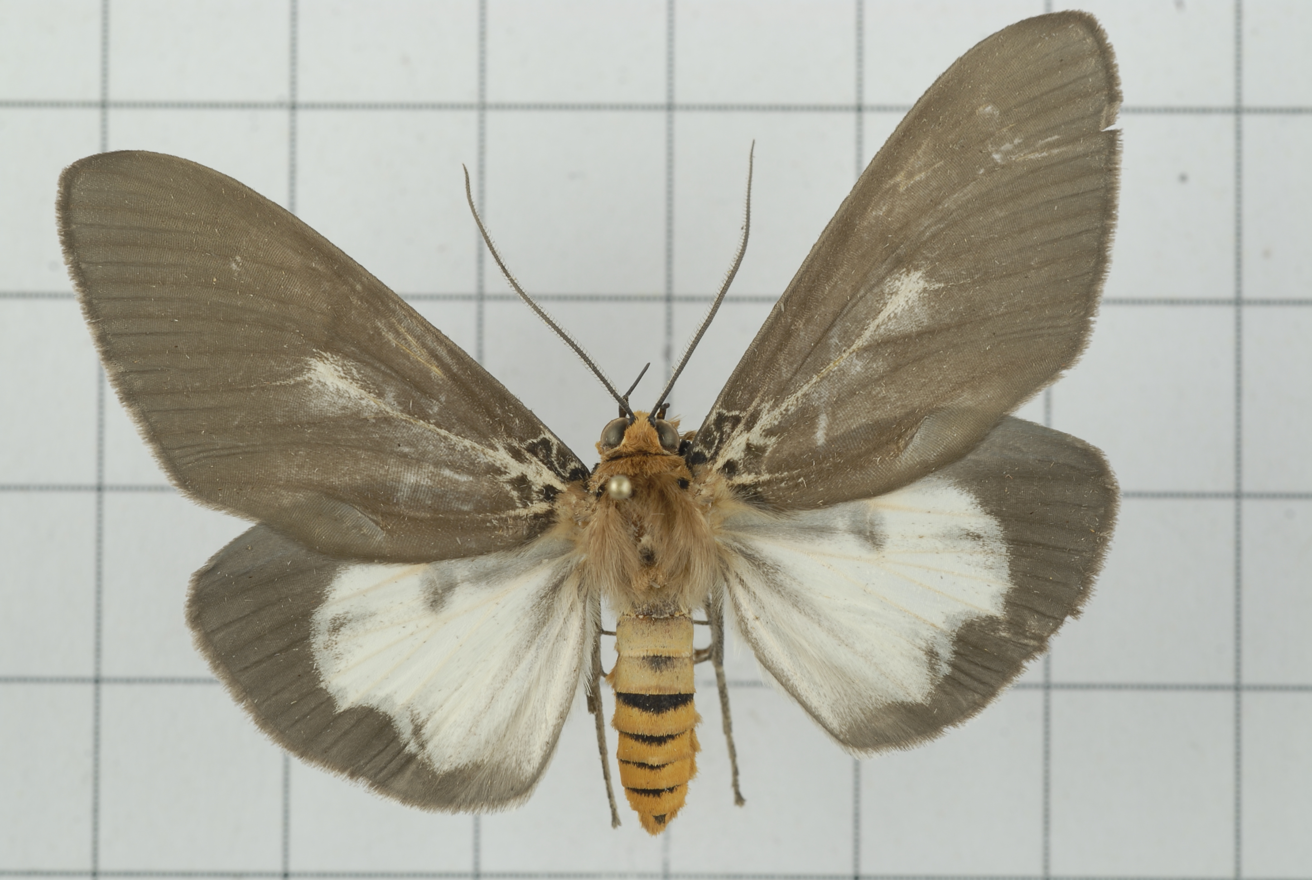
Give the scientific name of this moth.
Asota heliconia zebrina
